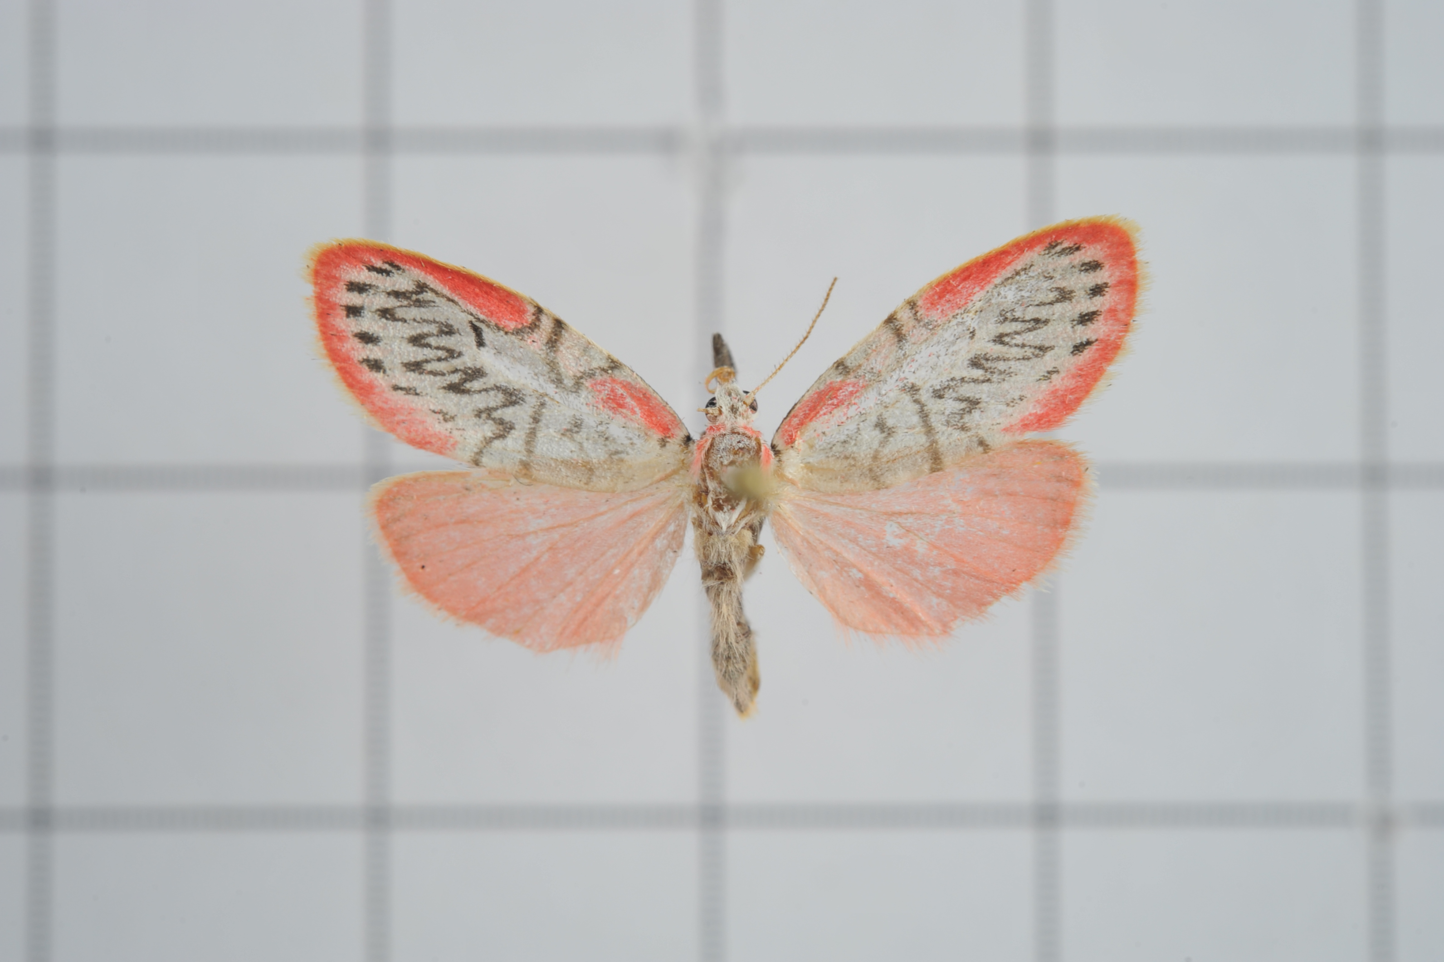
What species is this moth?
Miltochrista ziczac
